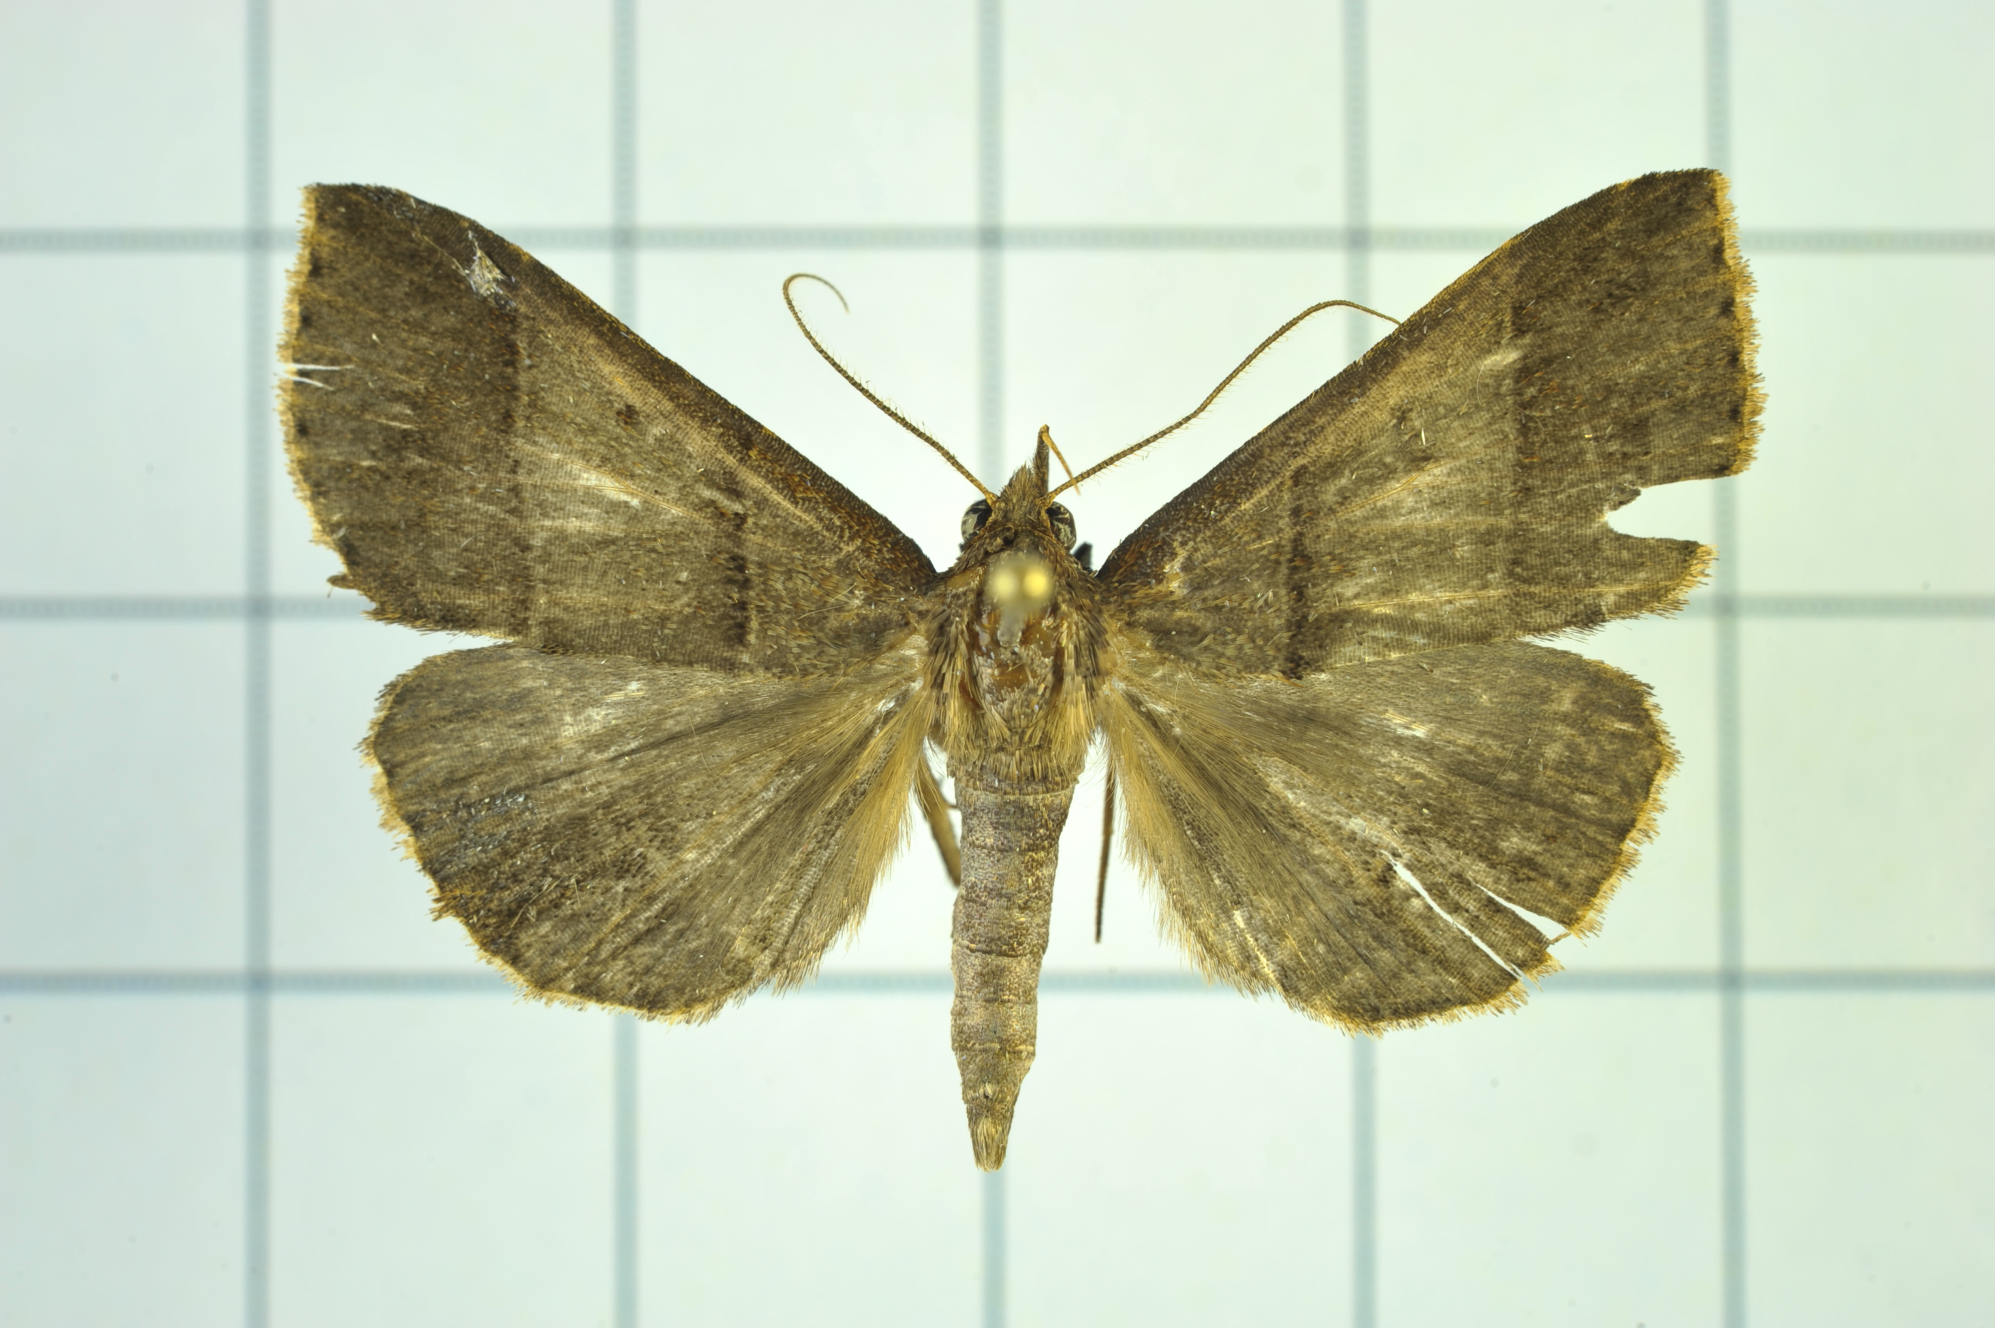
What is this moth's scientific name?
Bertula parallela
